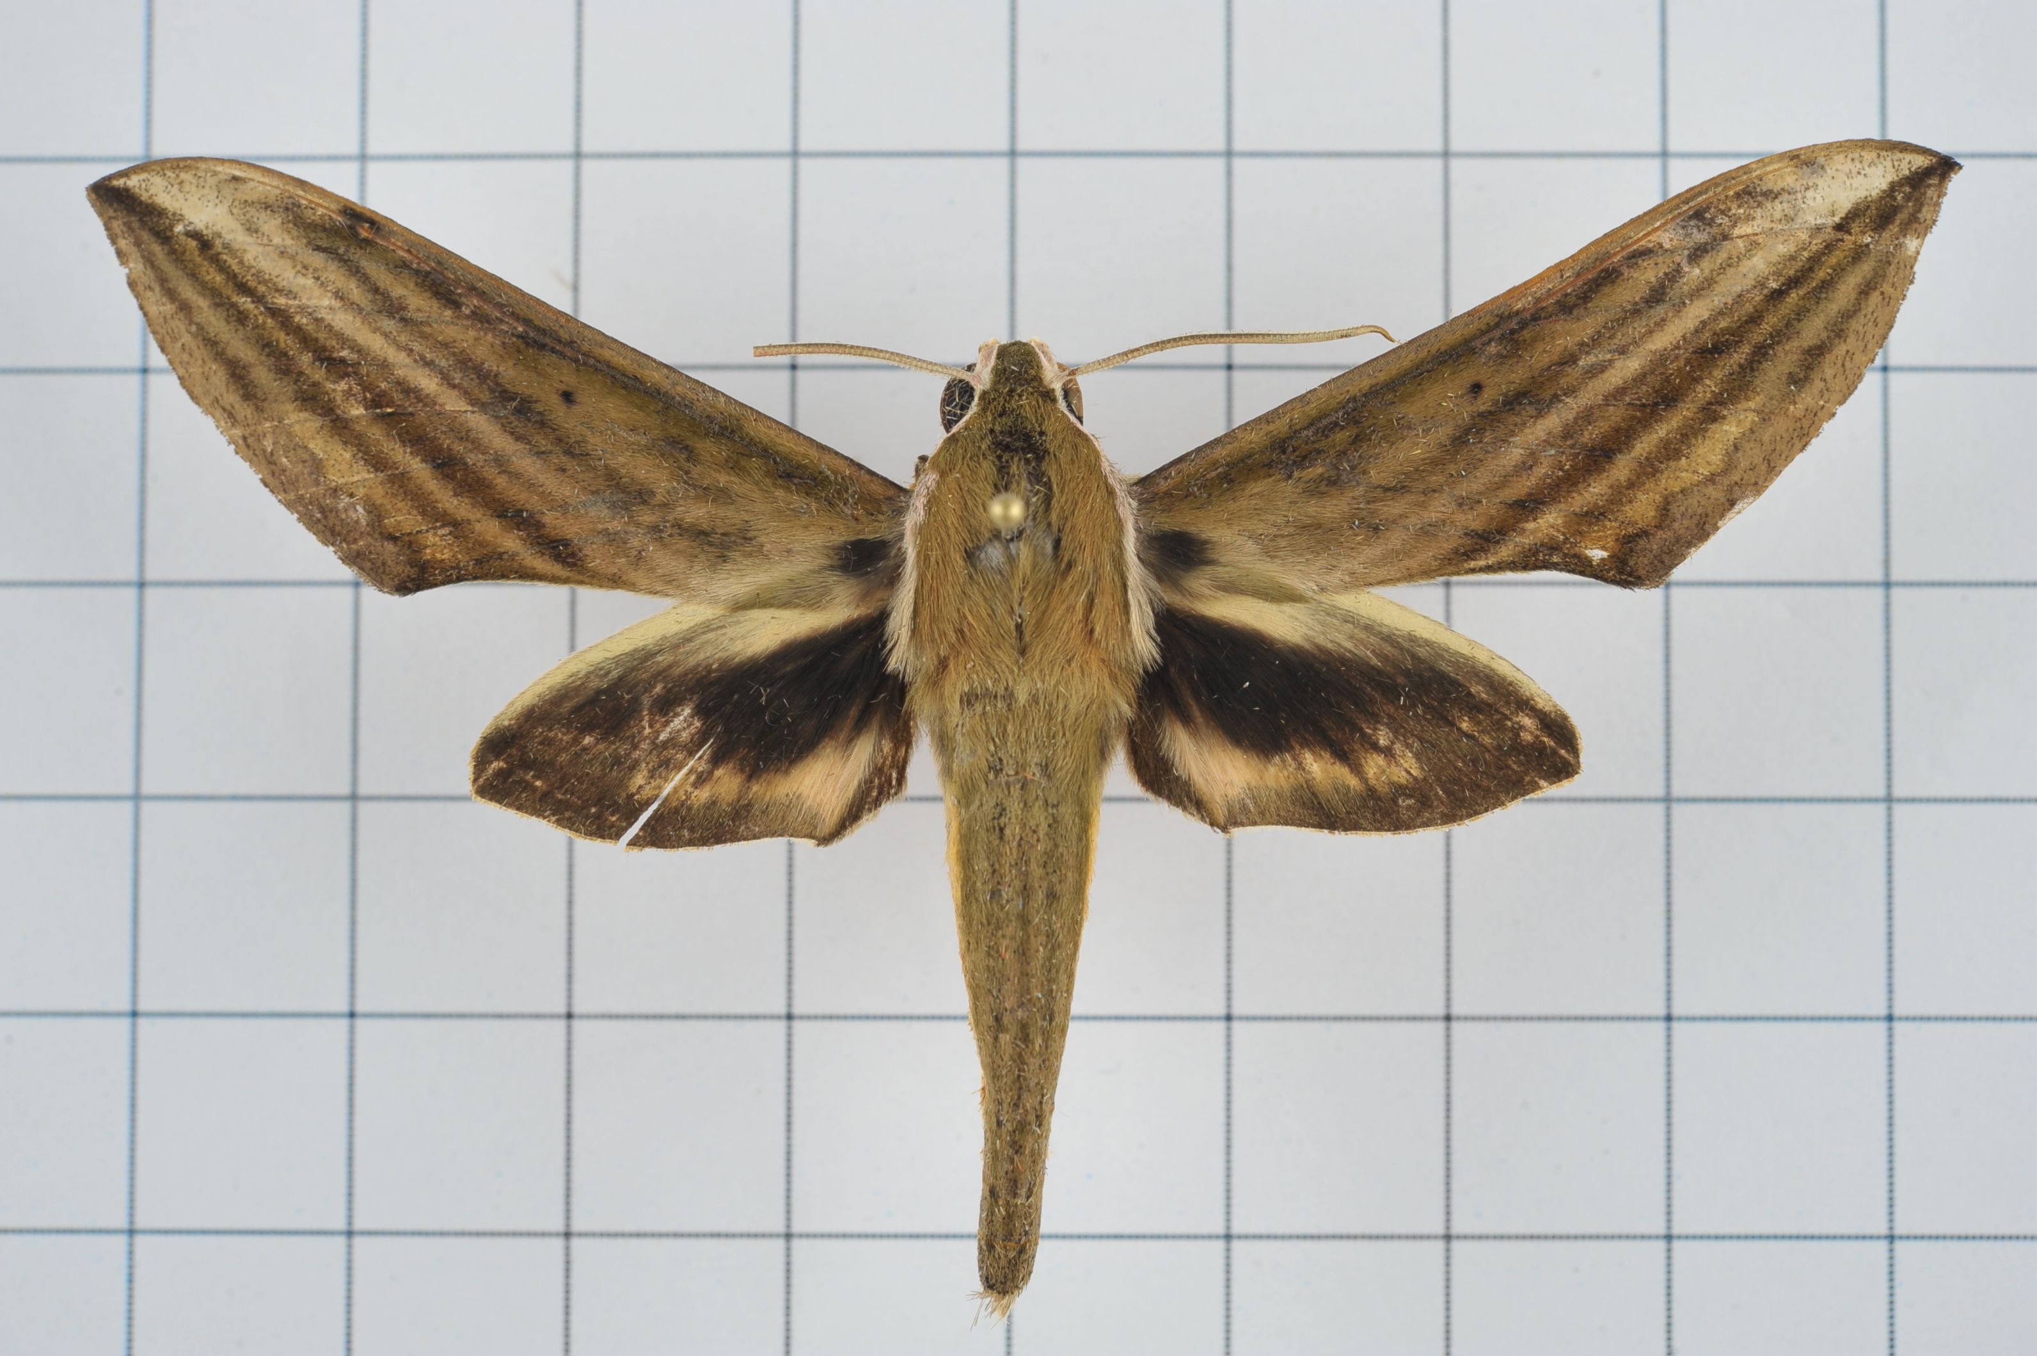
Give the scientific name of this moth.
Cechetra minor
